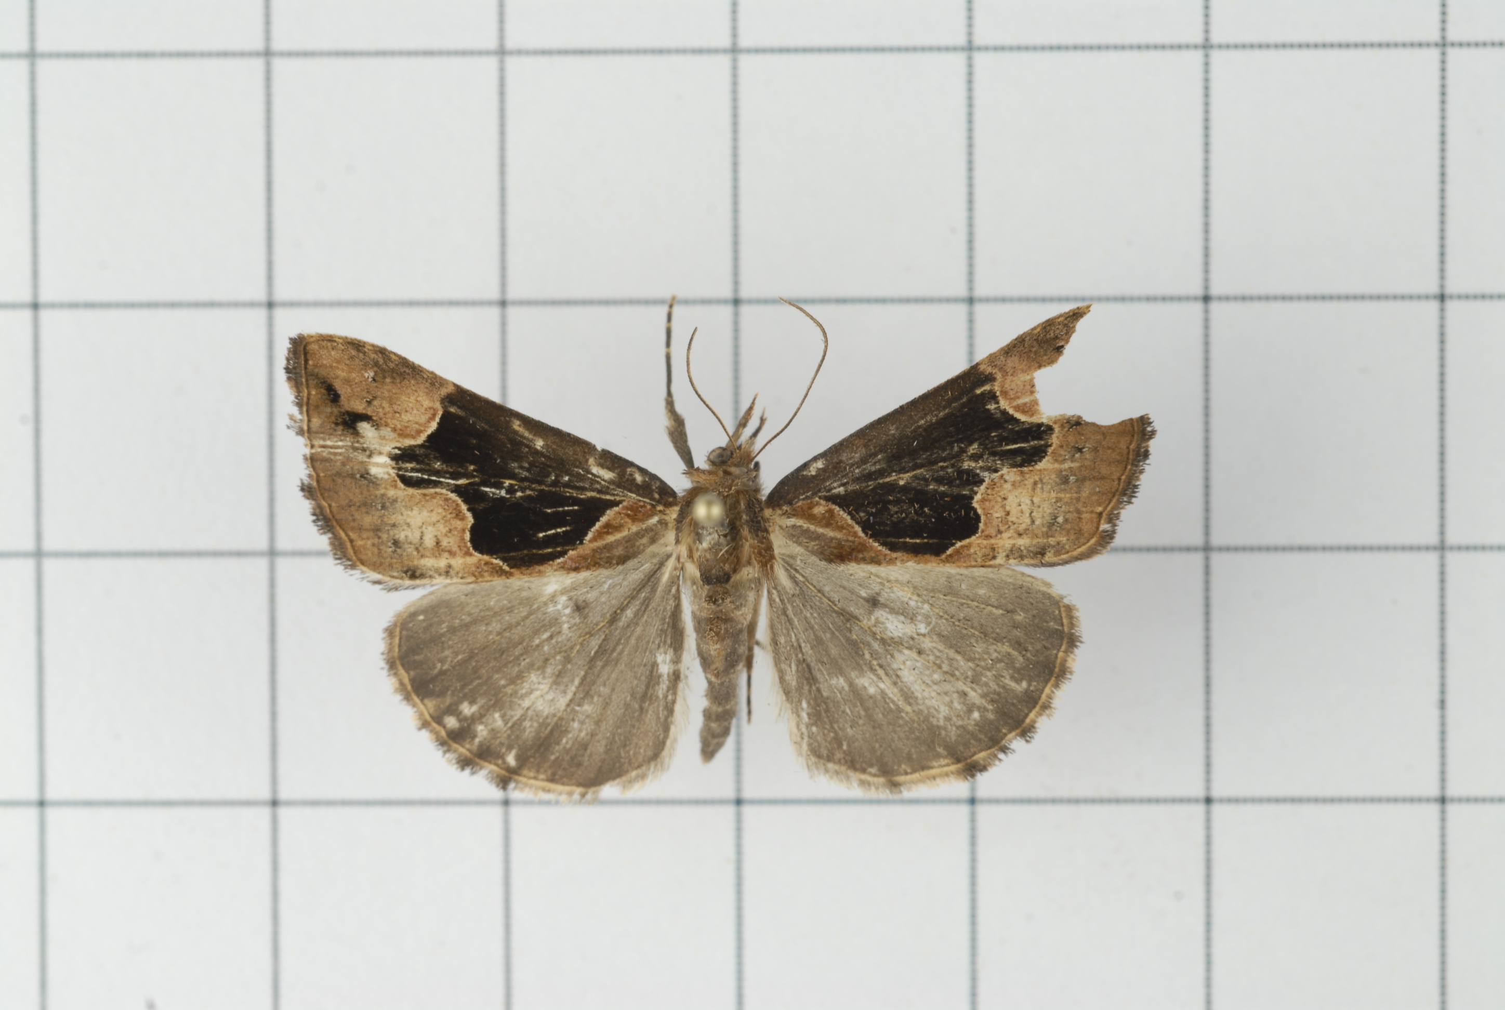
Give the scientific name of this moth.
Hypena vestita
